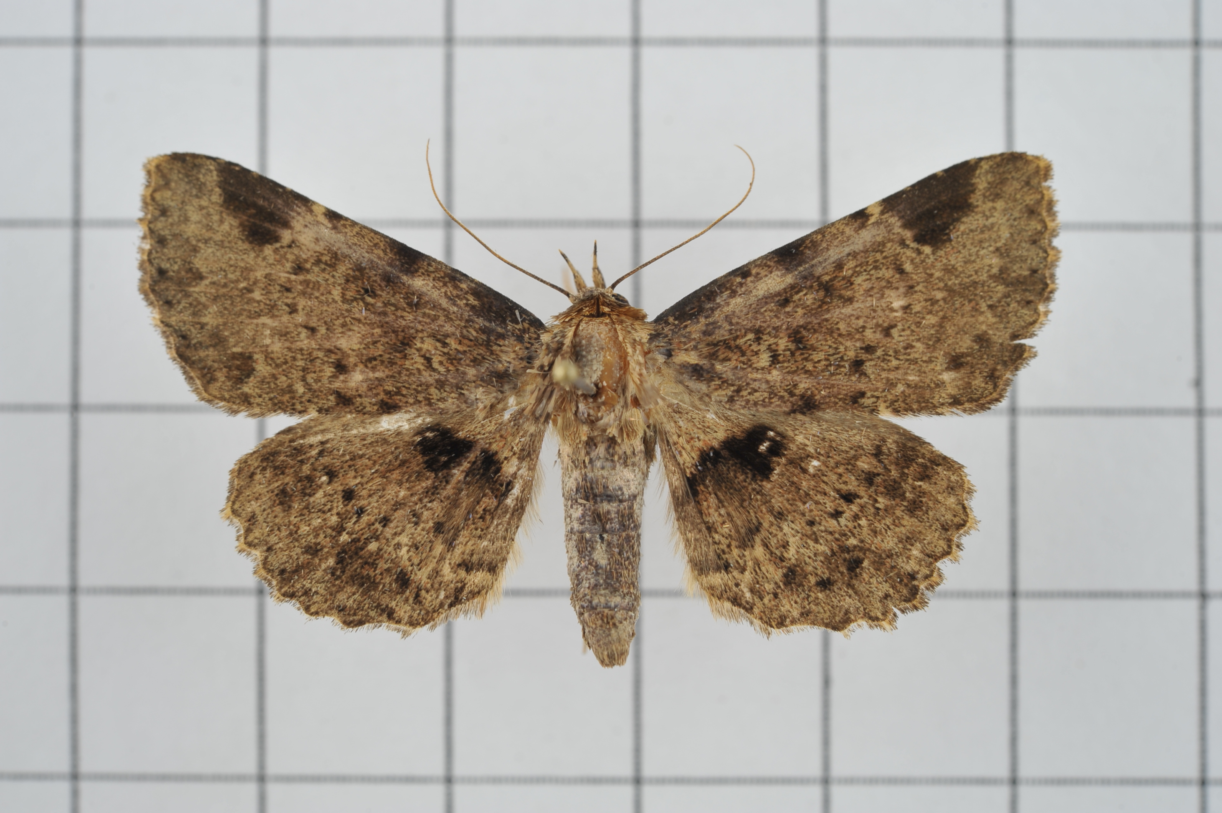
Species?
Antiblemma nigerrimasigna
